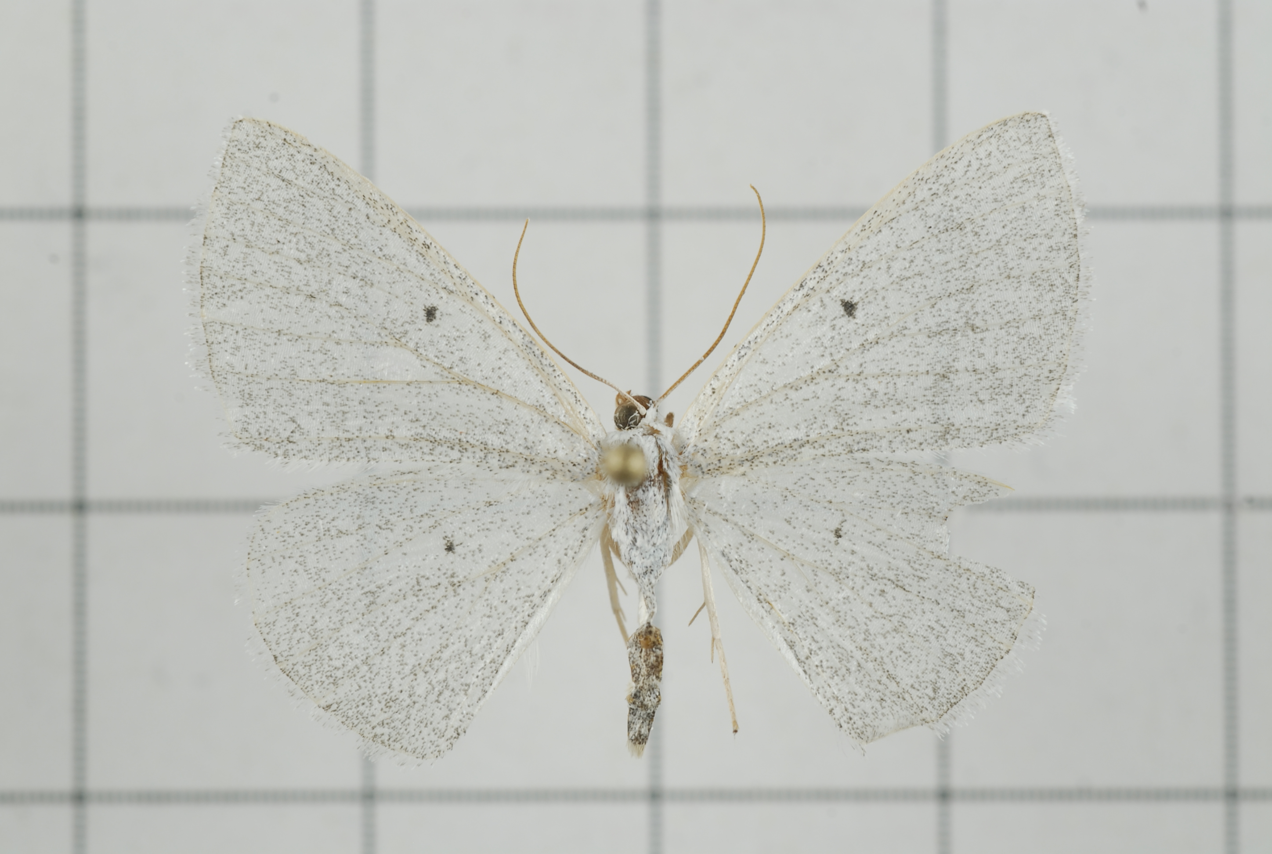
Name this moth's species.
Lomographa rara
